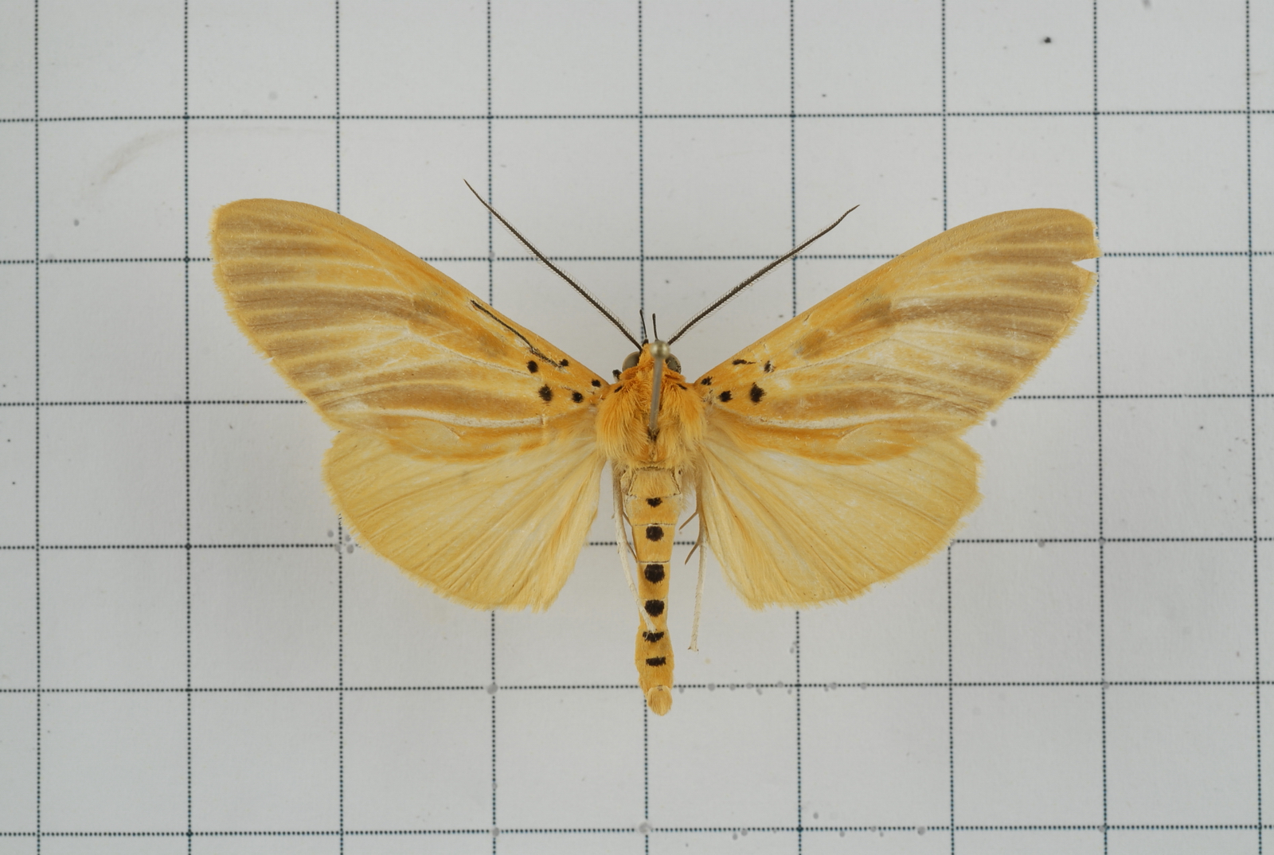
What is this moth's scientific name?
Asota egens confinis
